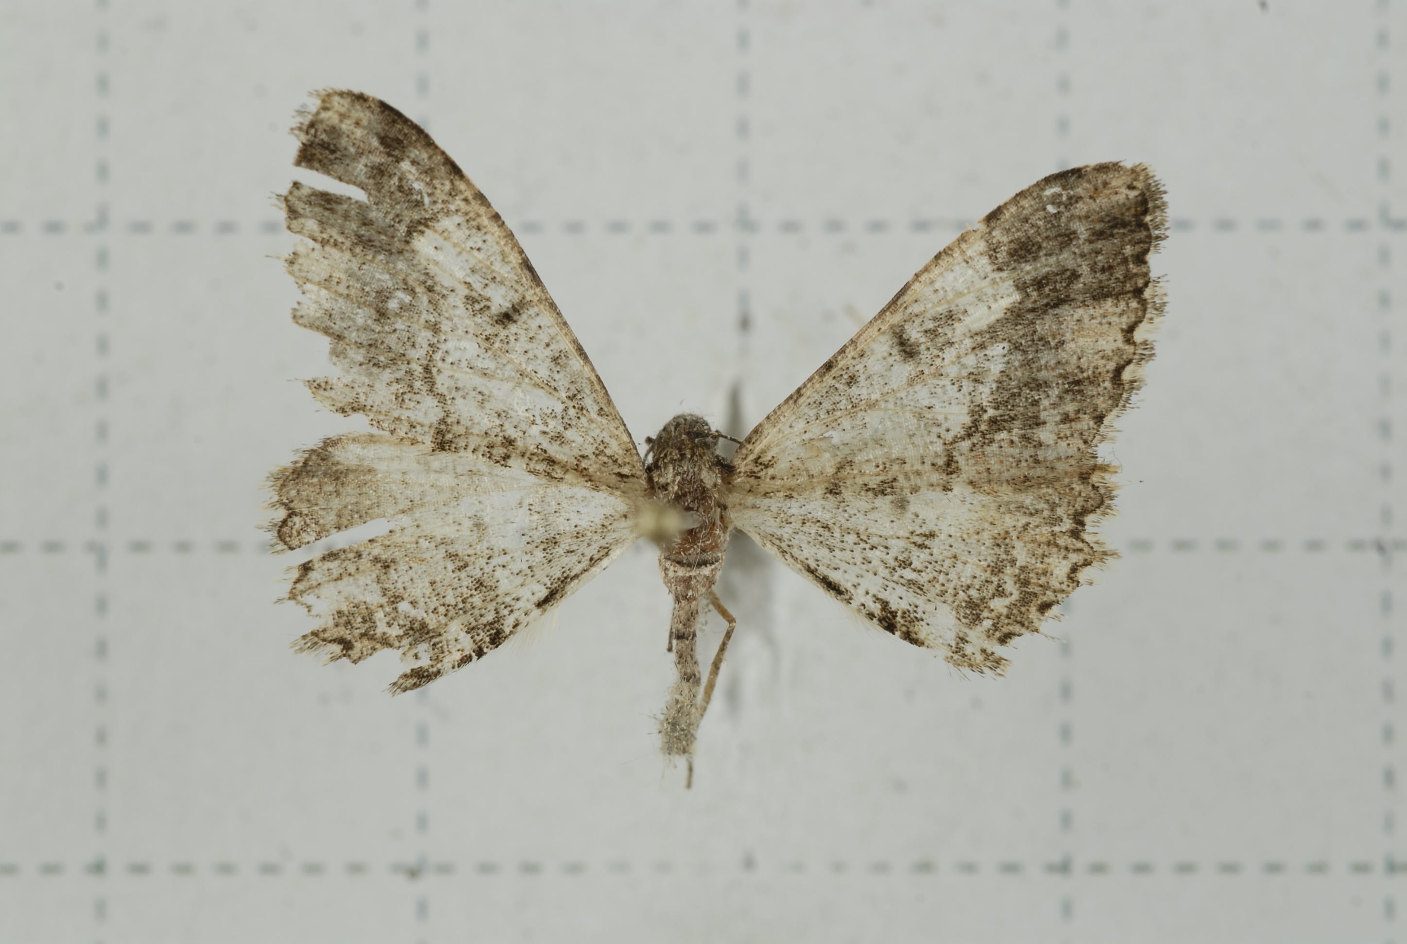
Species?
Alcis taiwanovariegata
